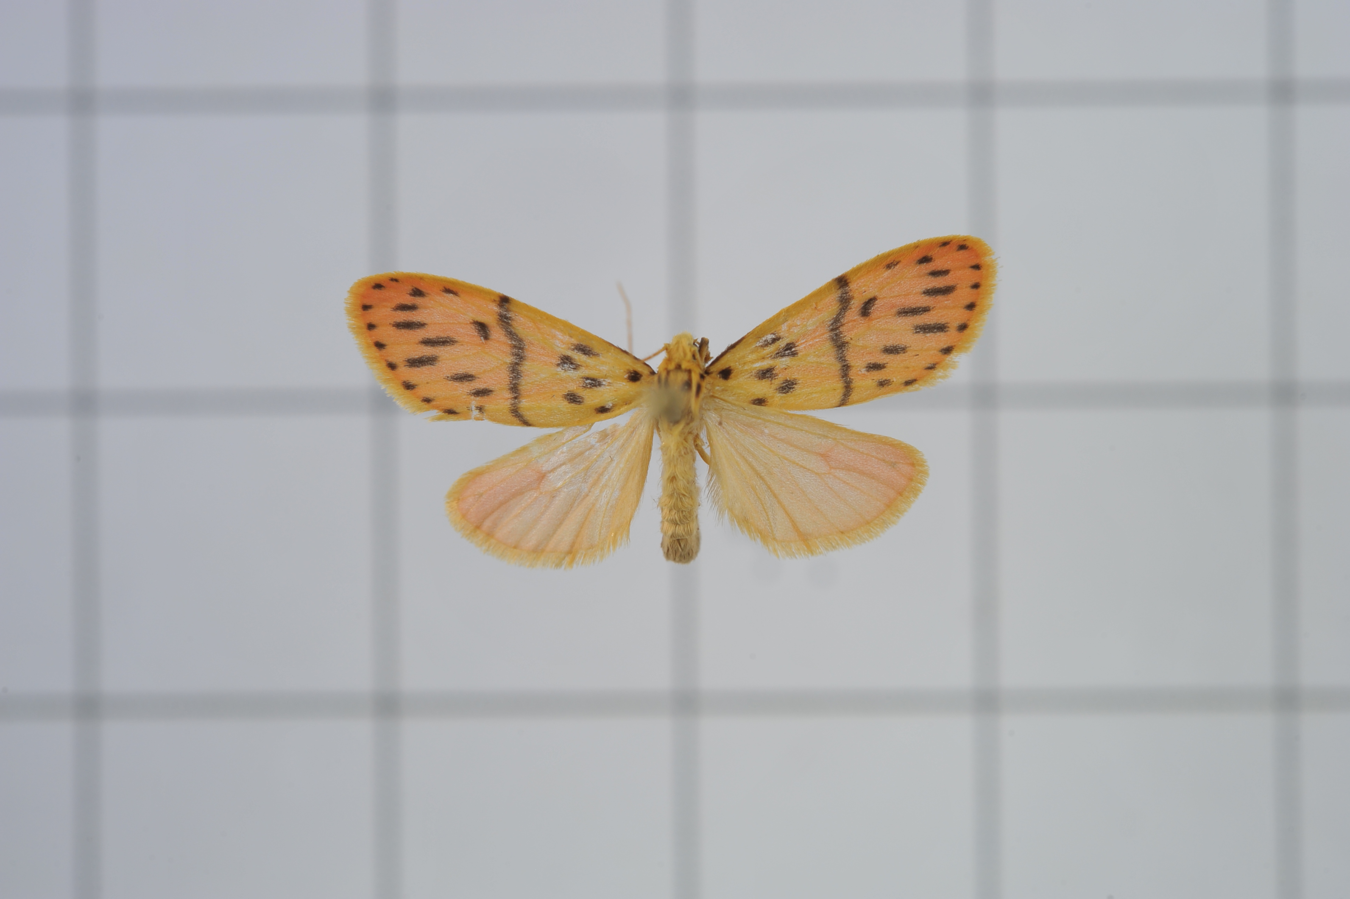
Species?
Miltochrista acteola
